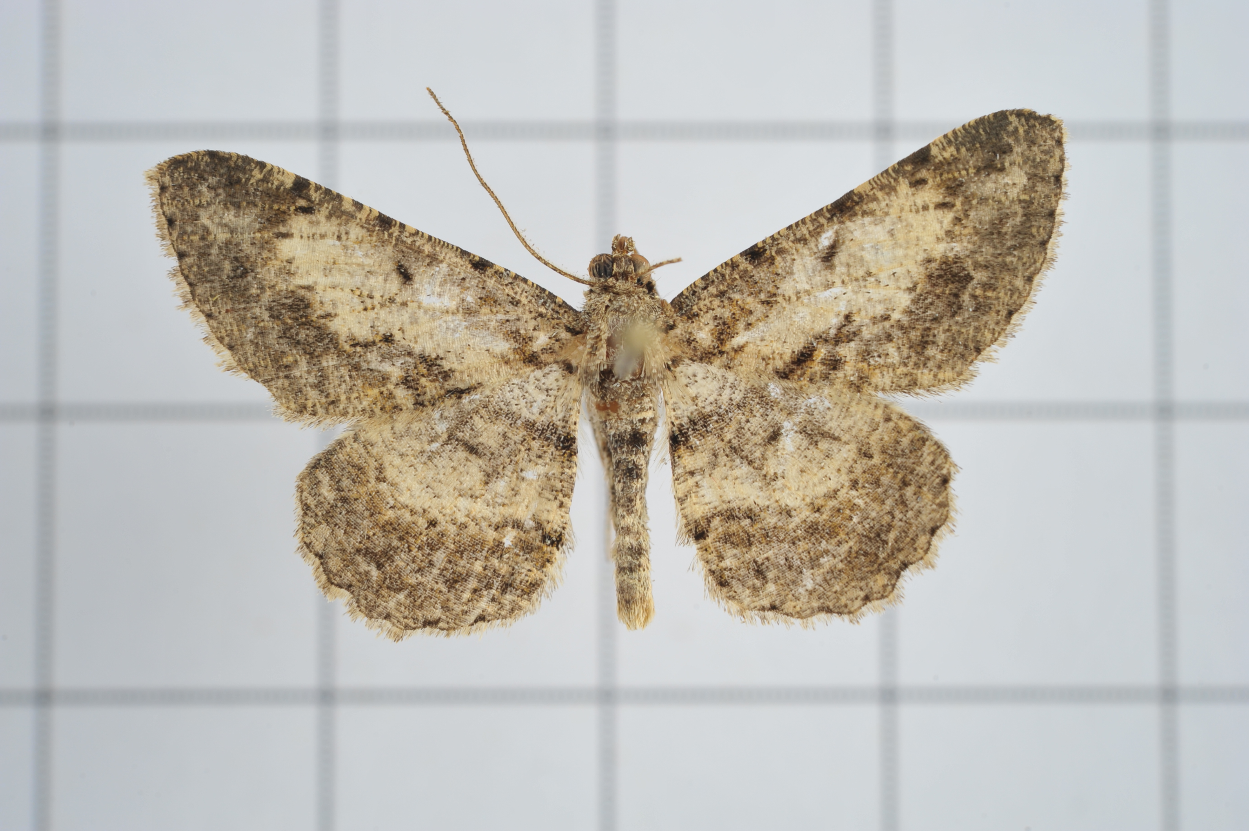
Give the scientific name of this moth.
Psilalcis breta rantaizana
